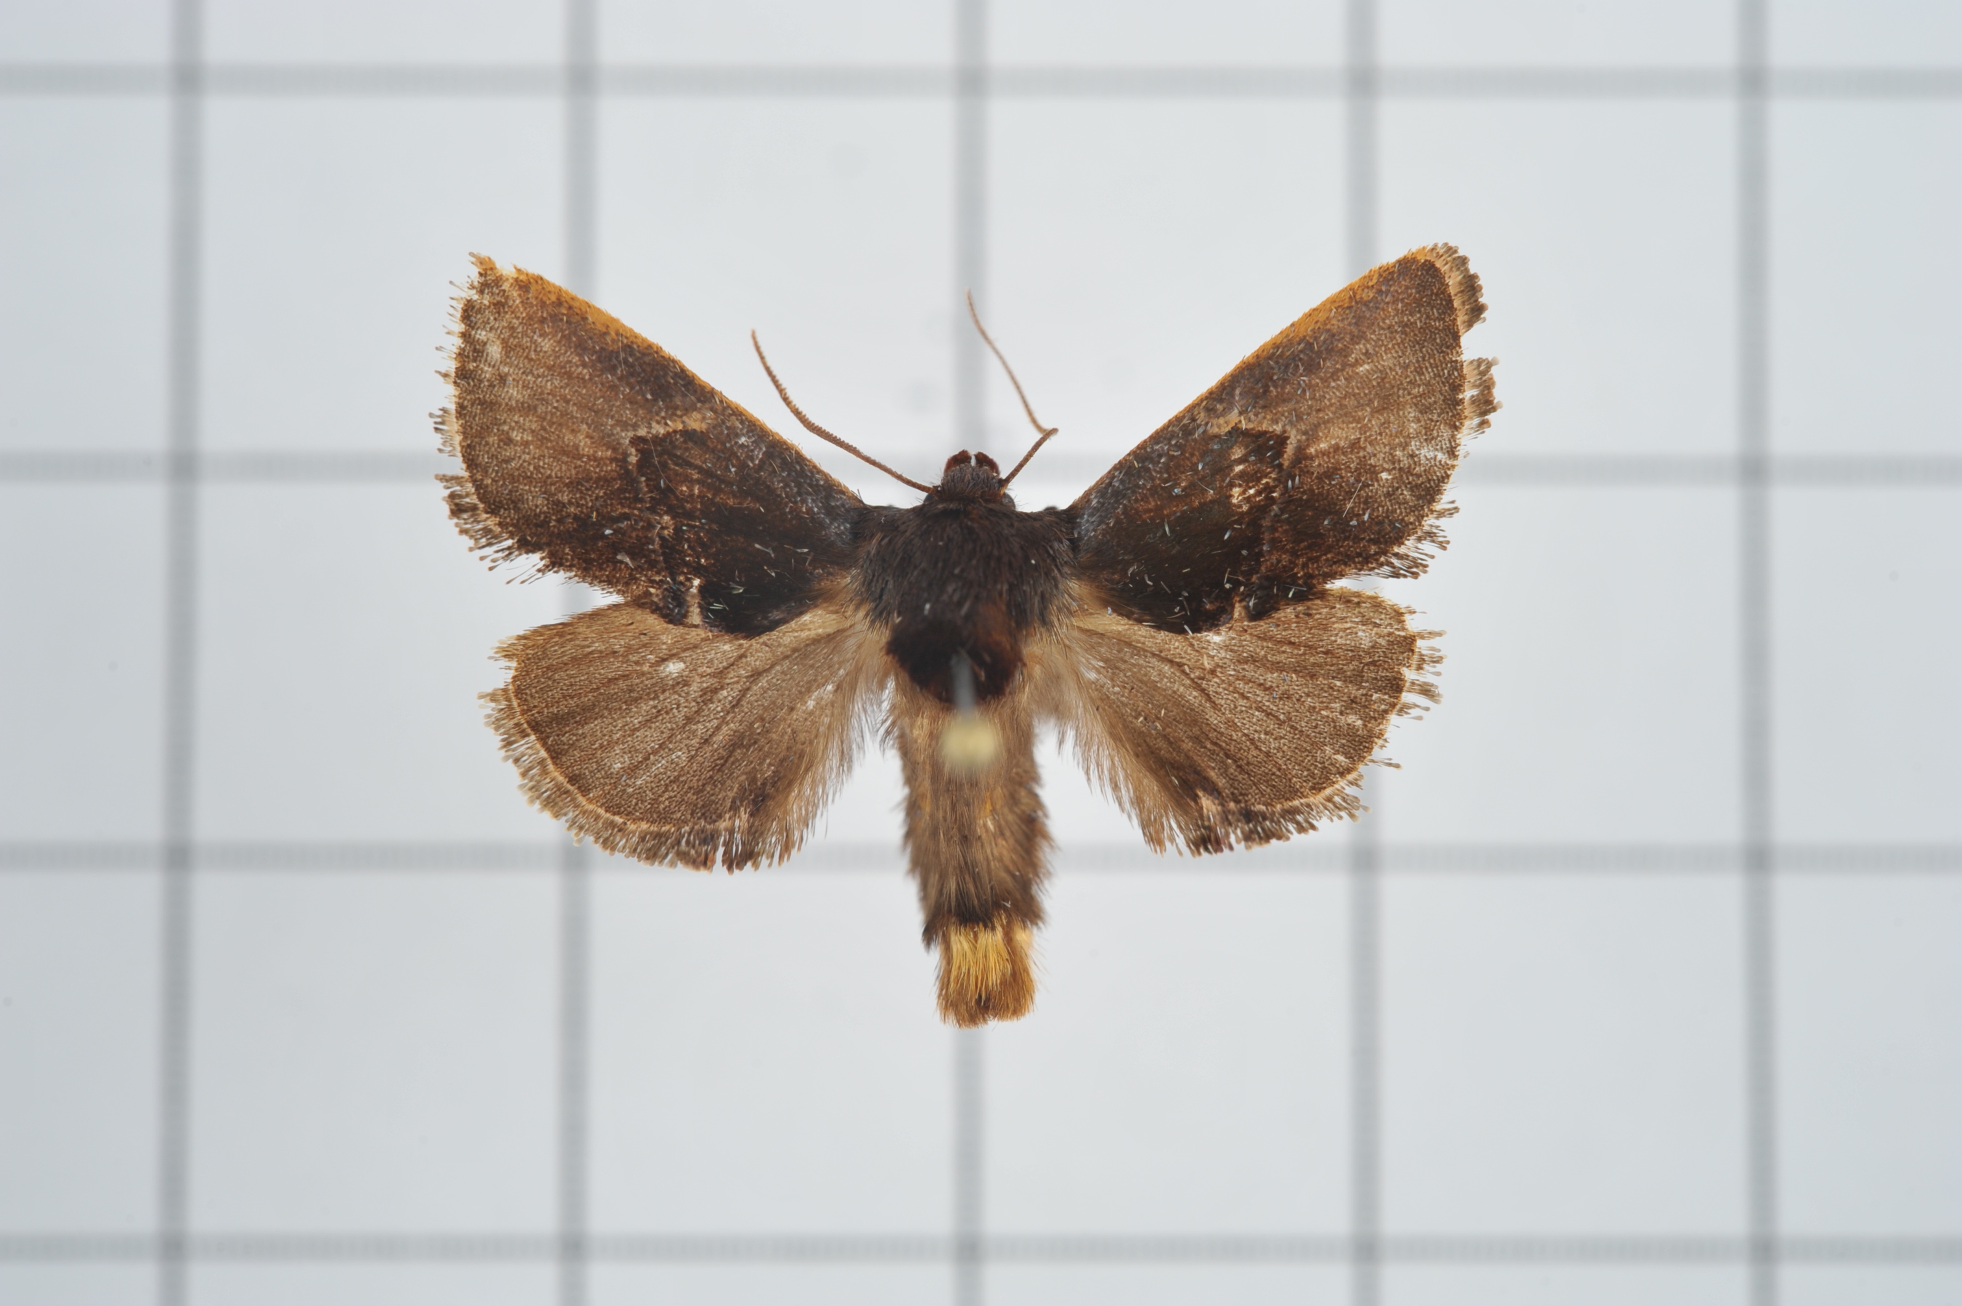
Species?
Phrixolepia inouei
